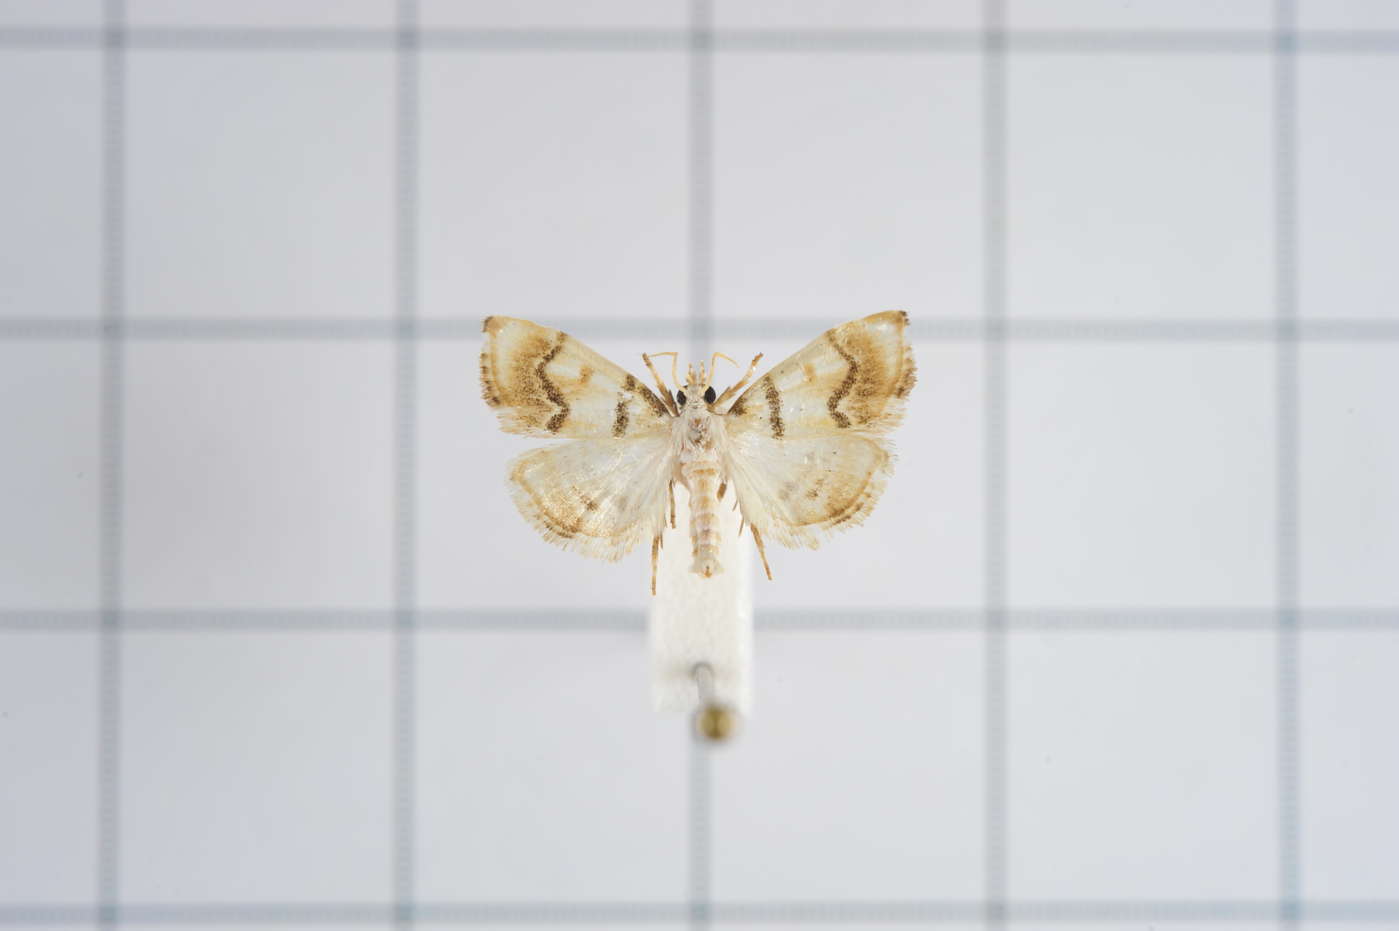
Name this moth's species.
Leechia sinuosalis
